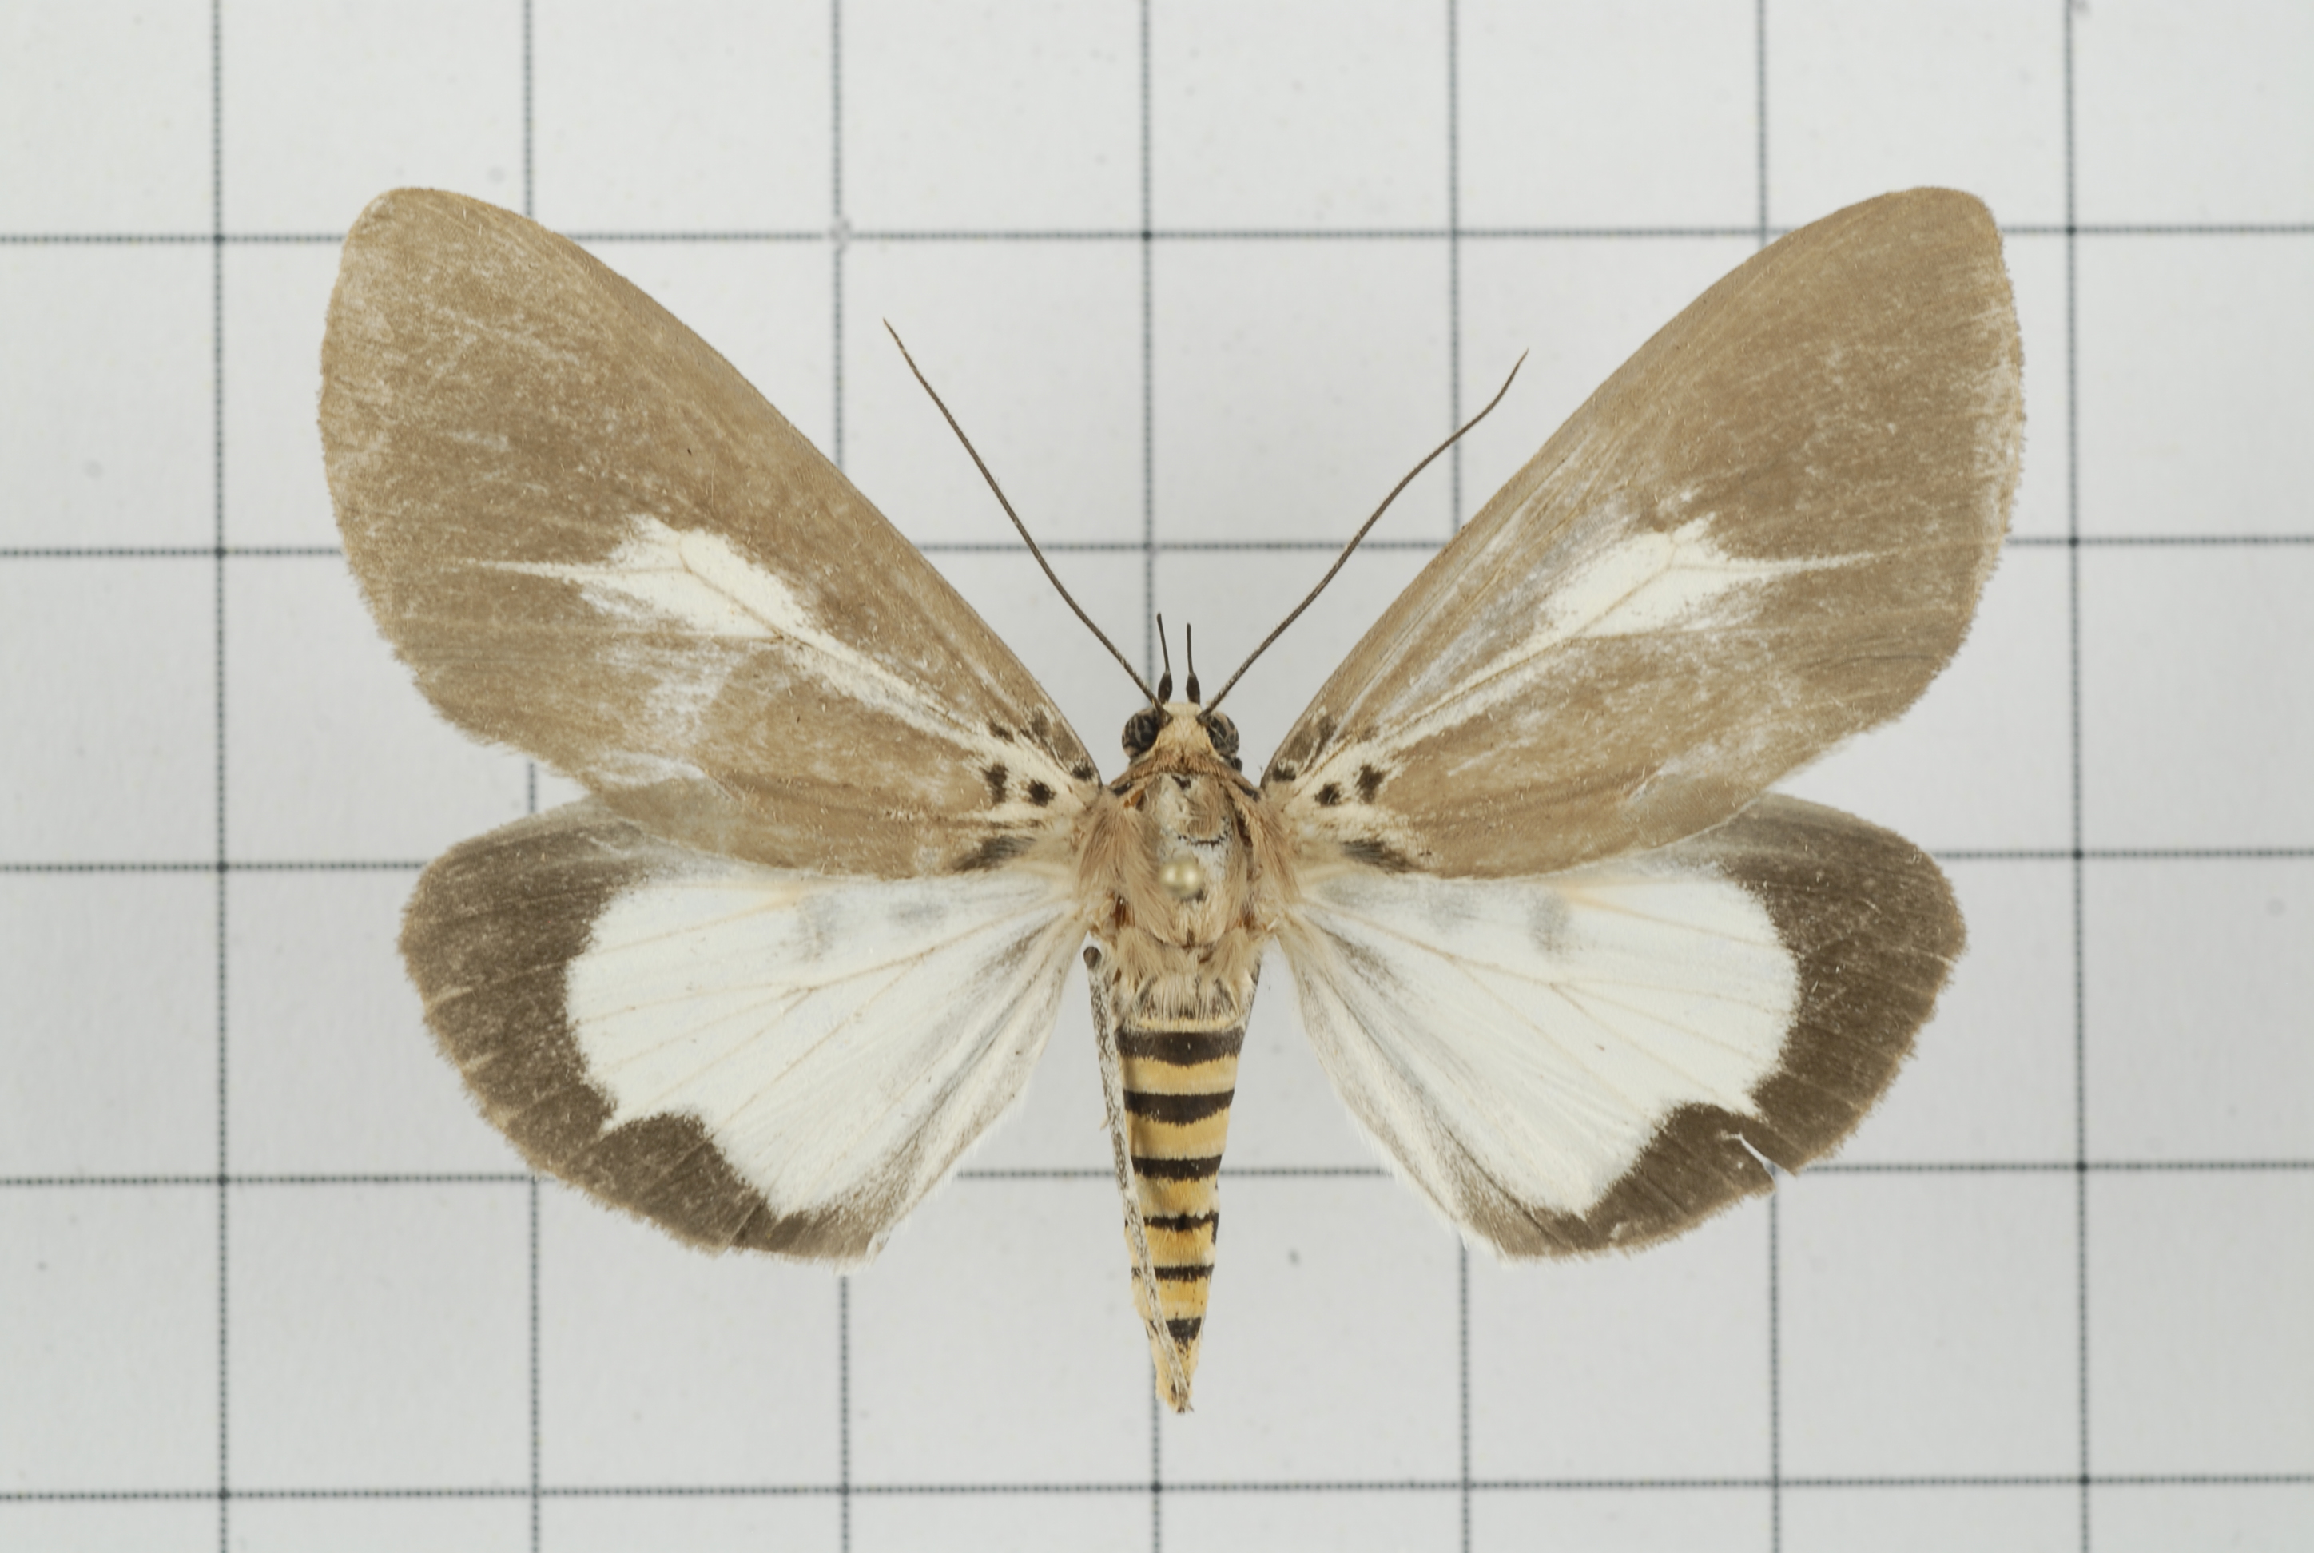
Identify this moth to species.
Asota heliconia zebrina
